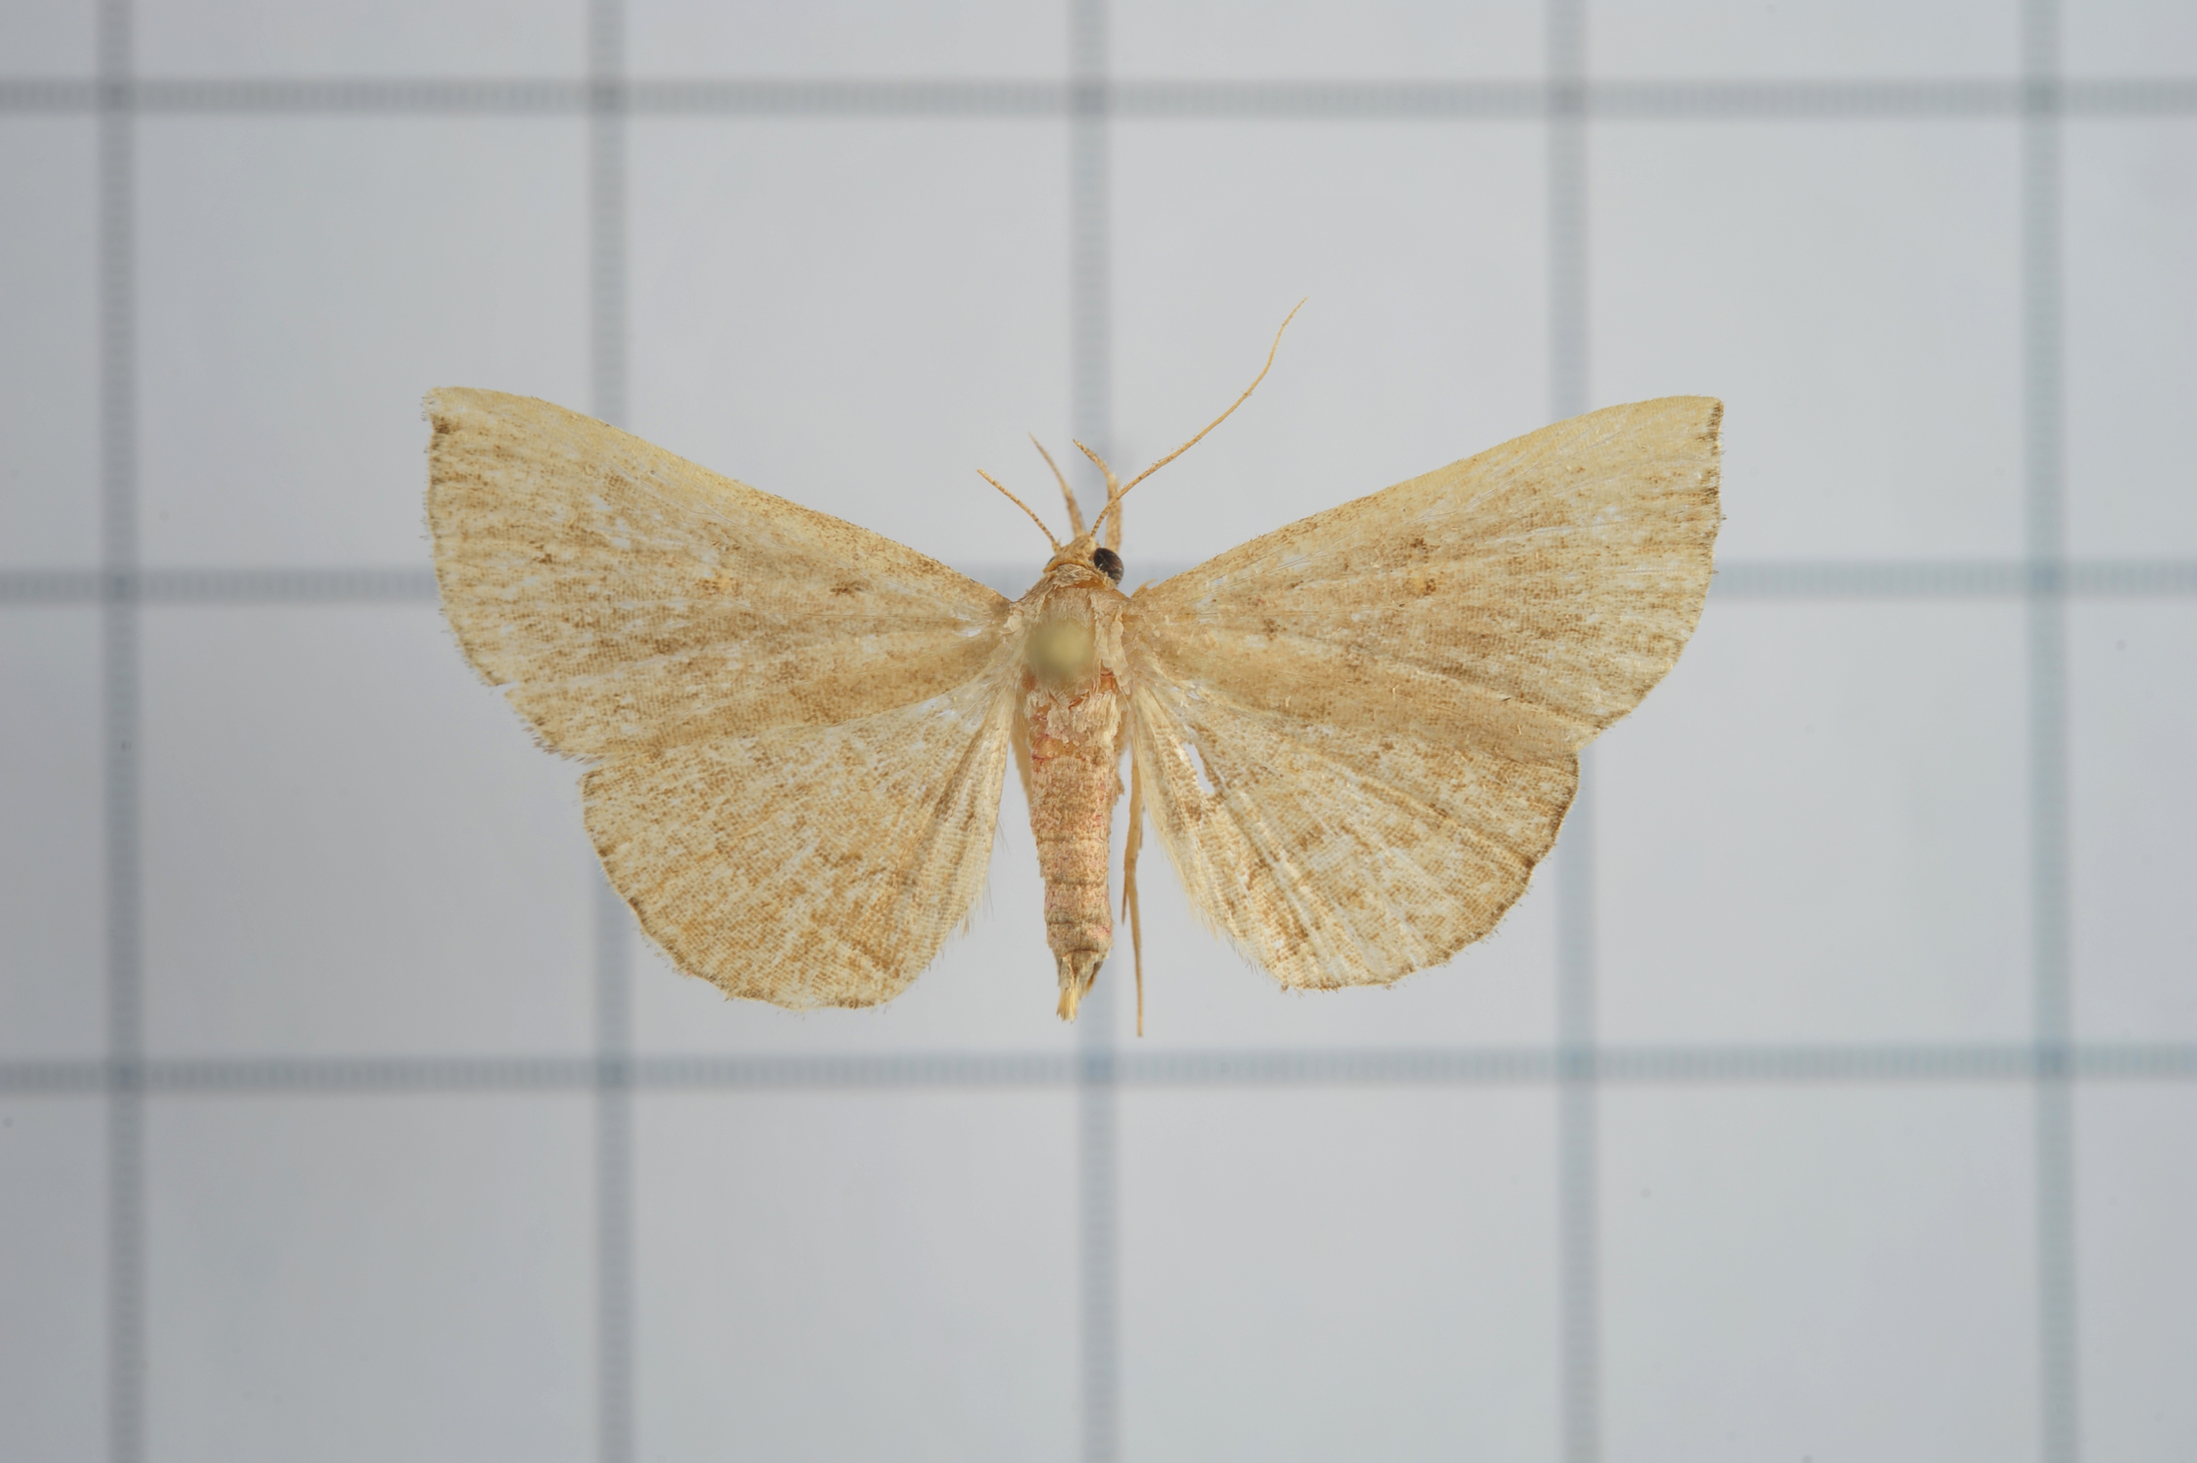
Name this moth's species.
Paracolax fentoni
